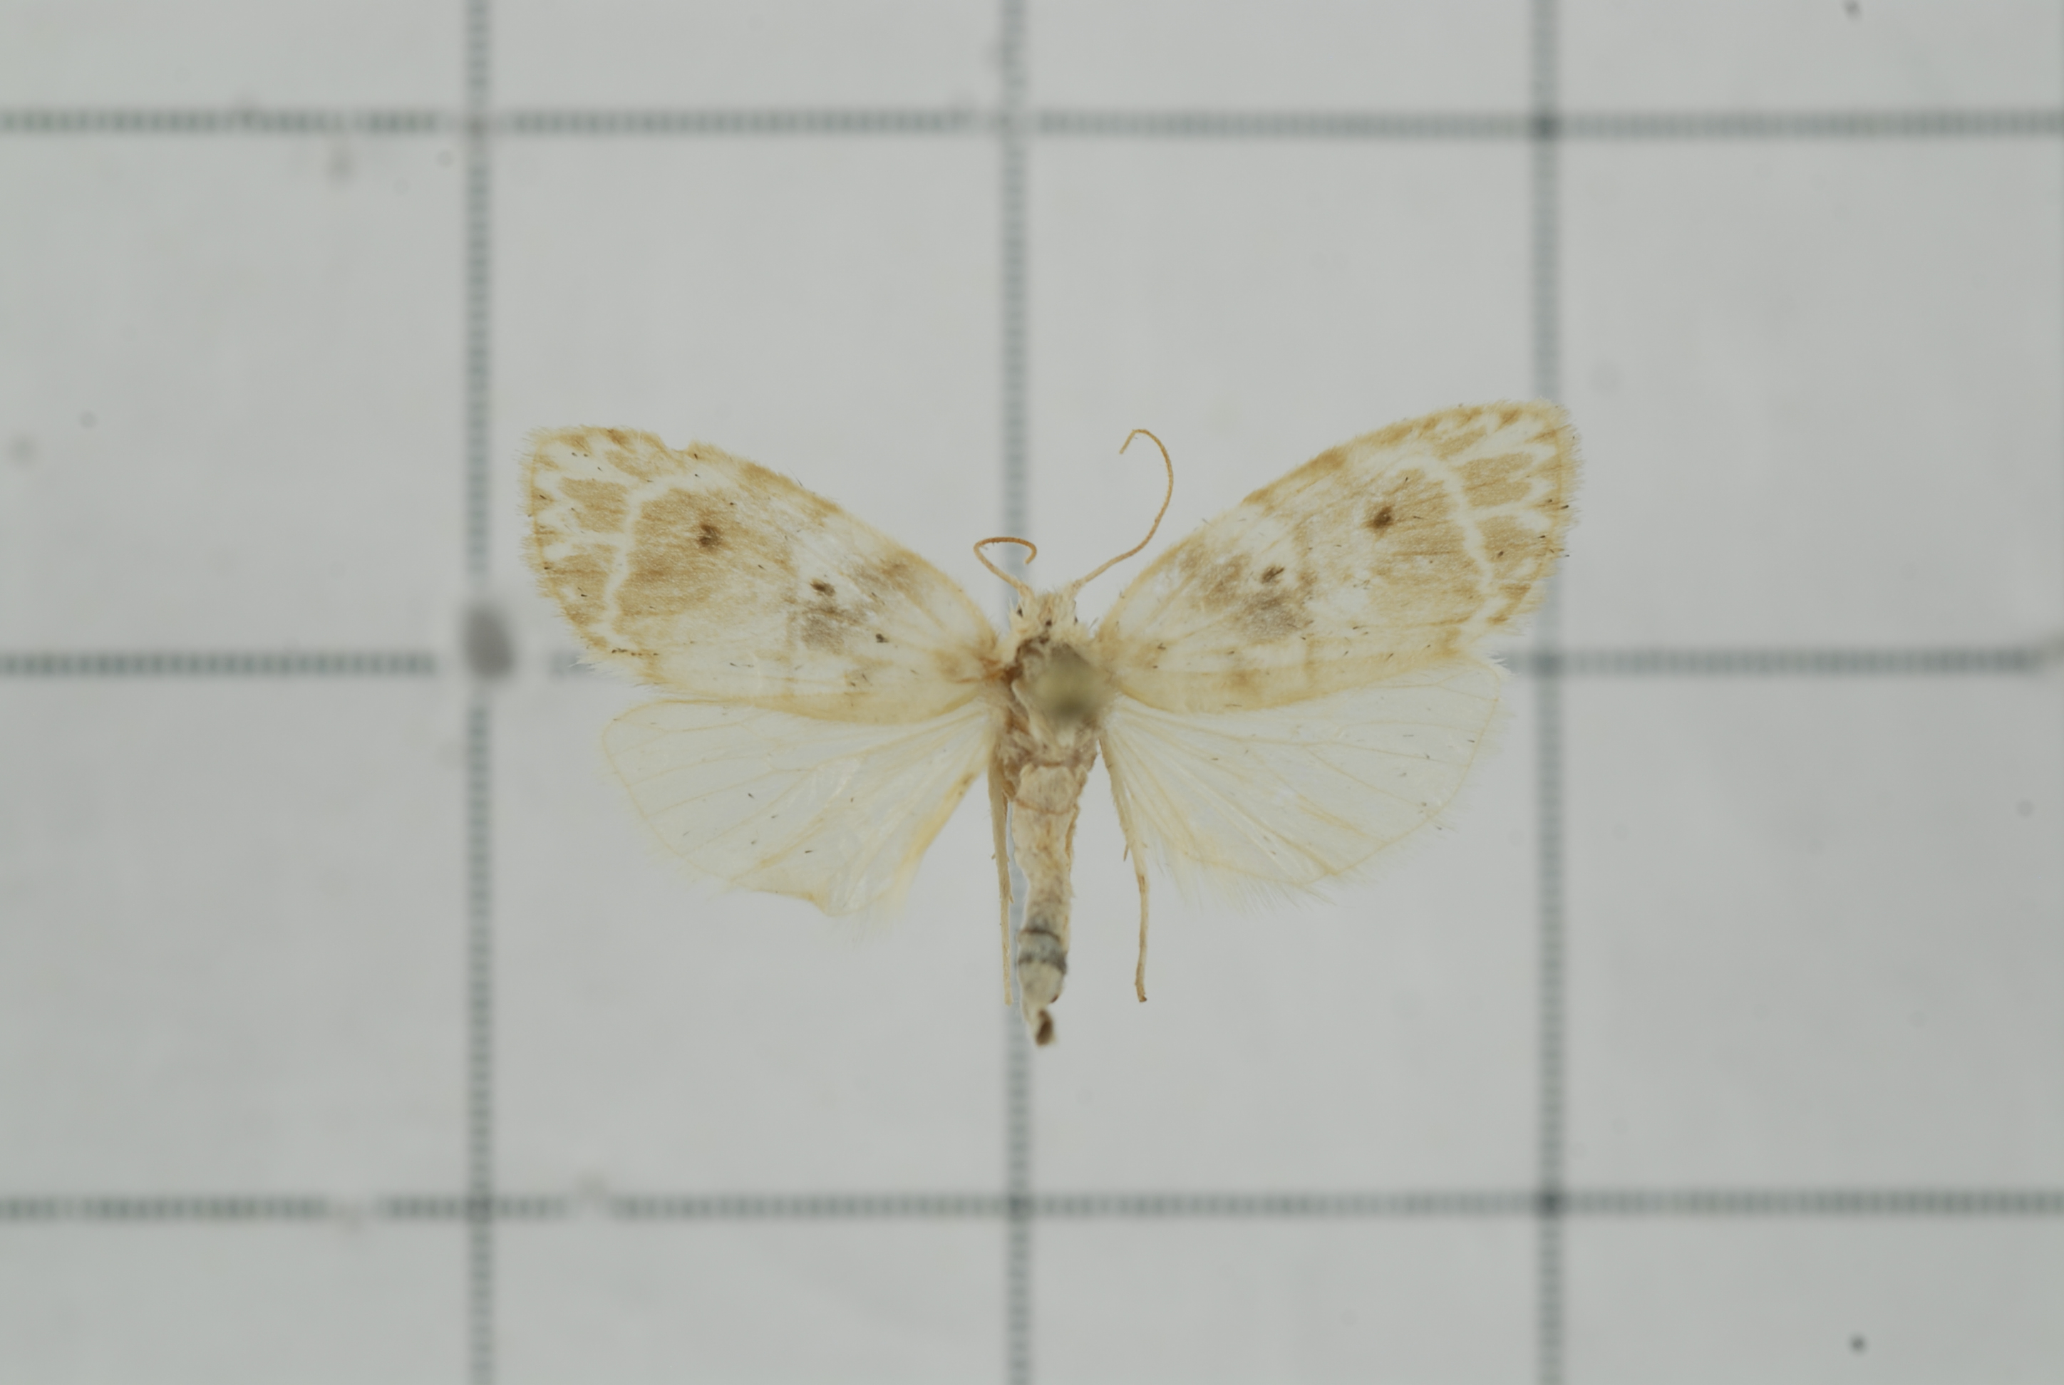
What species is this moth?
Schistophleps bipuncta
